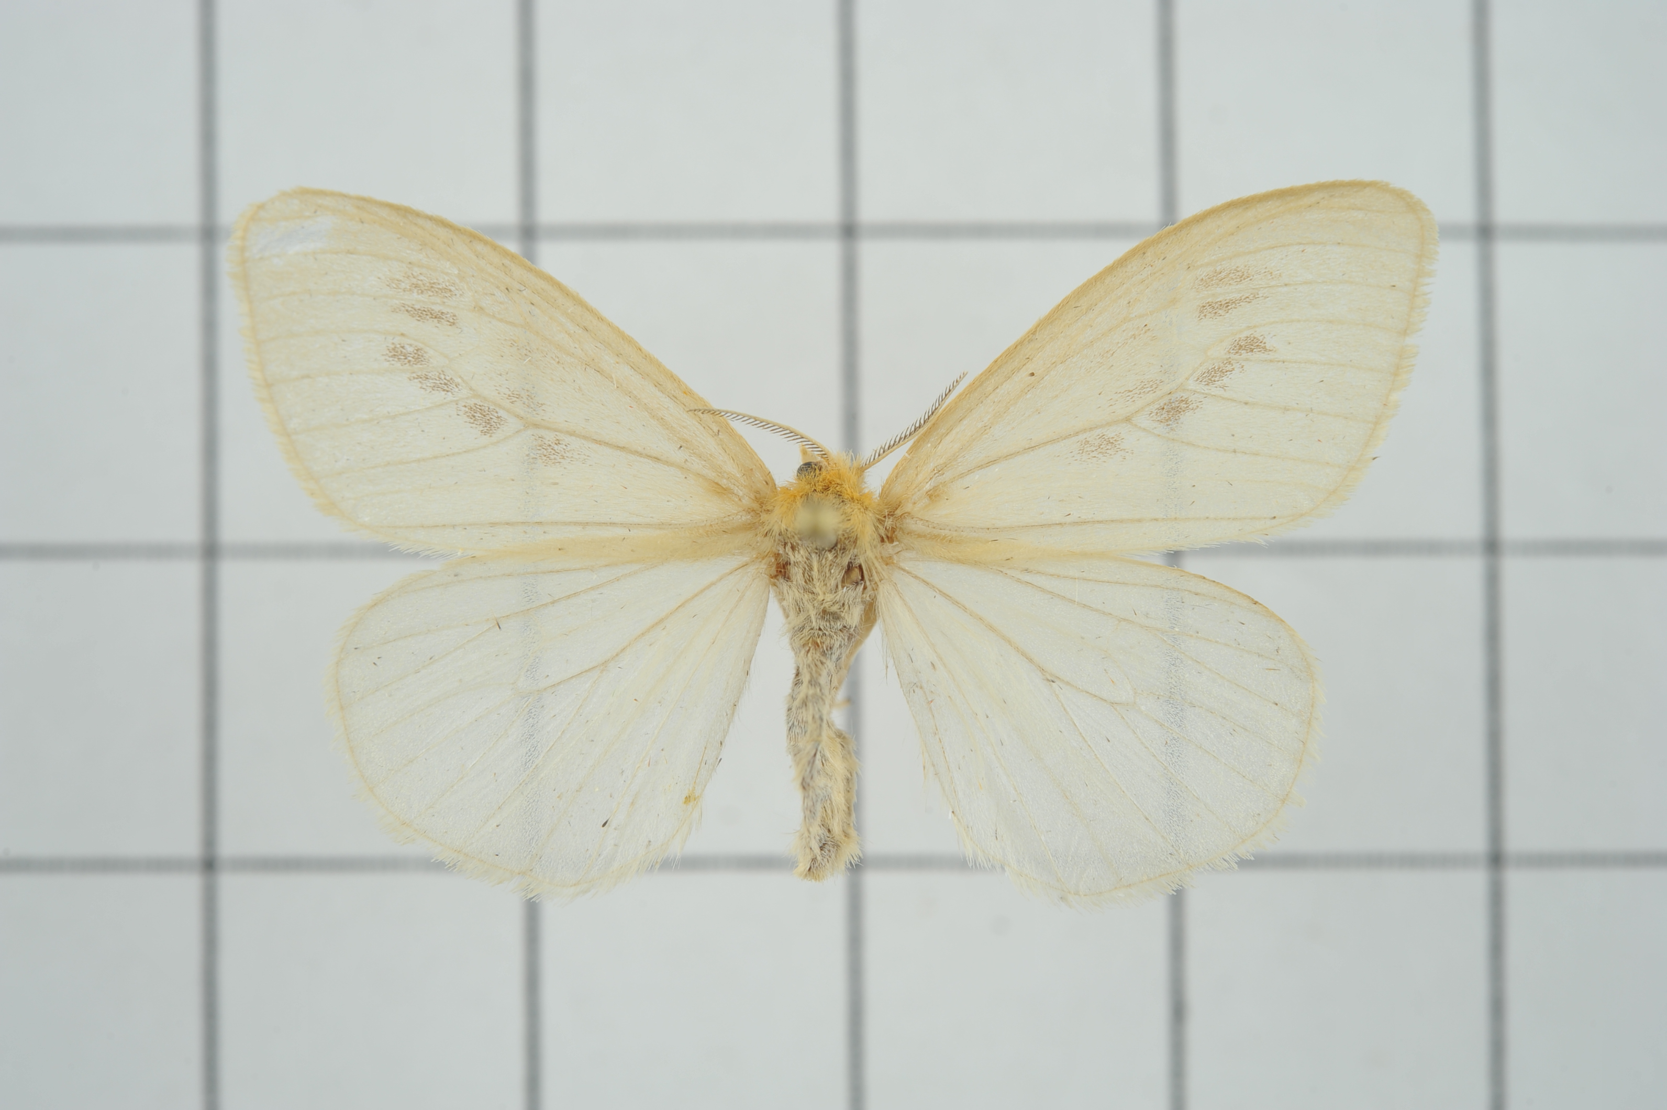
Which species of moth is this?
Pantana ochripalpis
